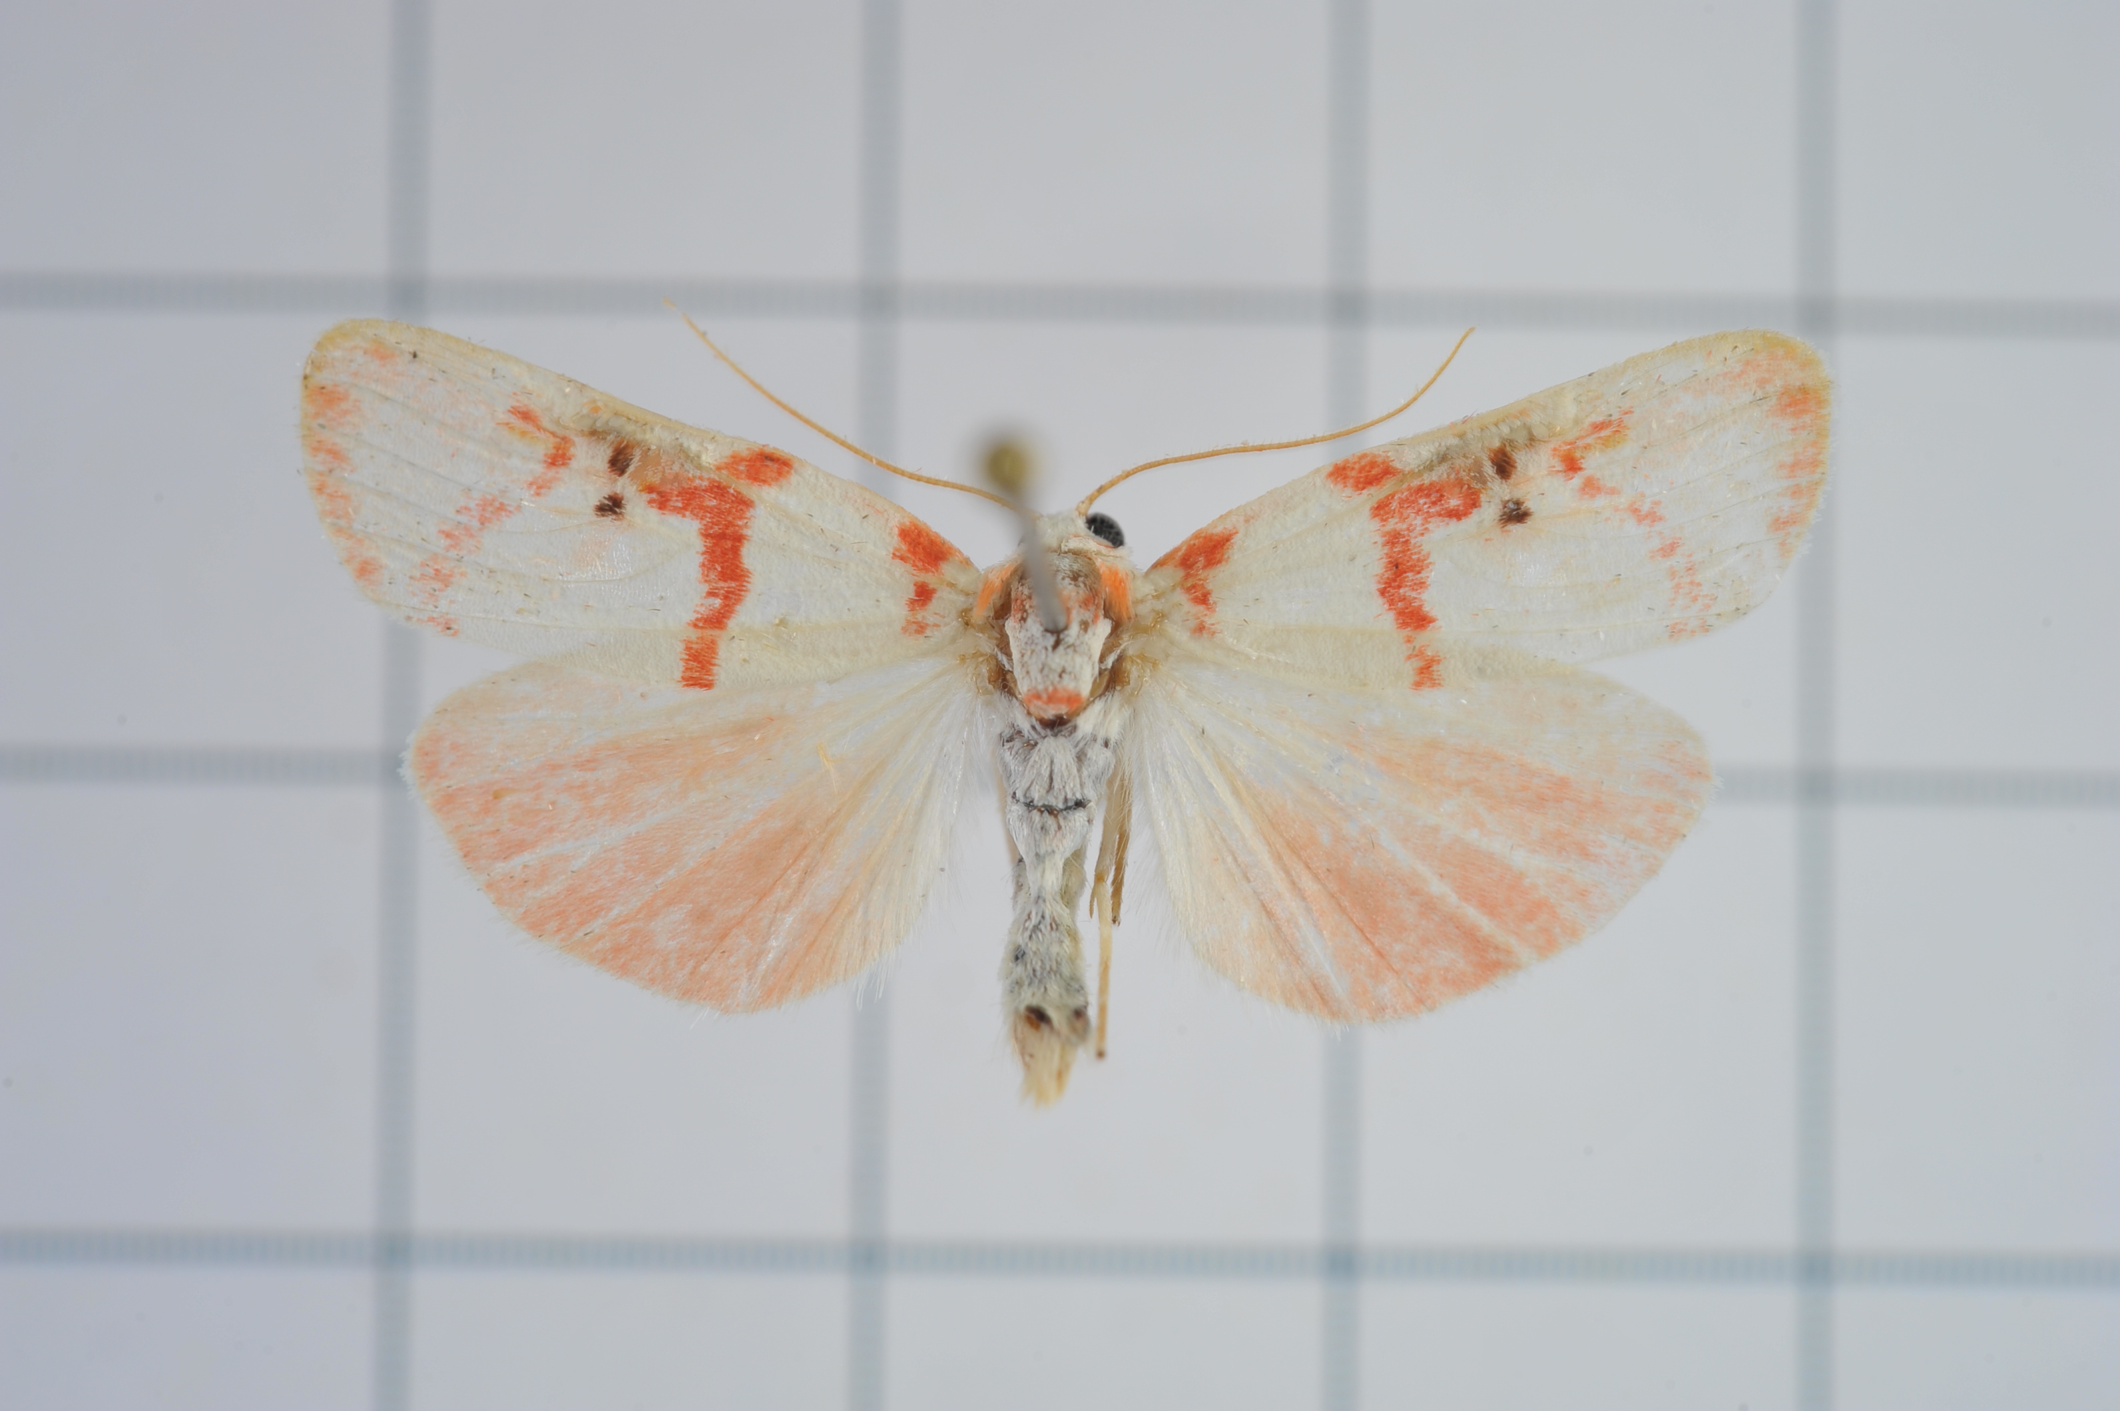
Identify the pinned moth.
Cyana hamata hamata
